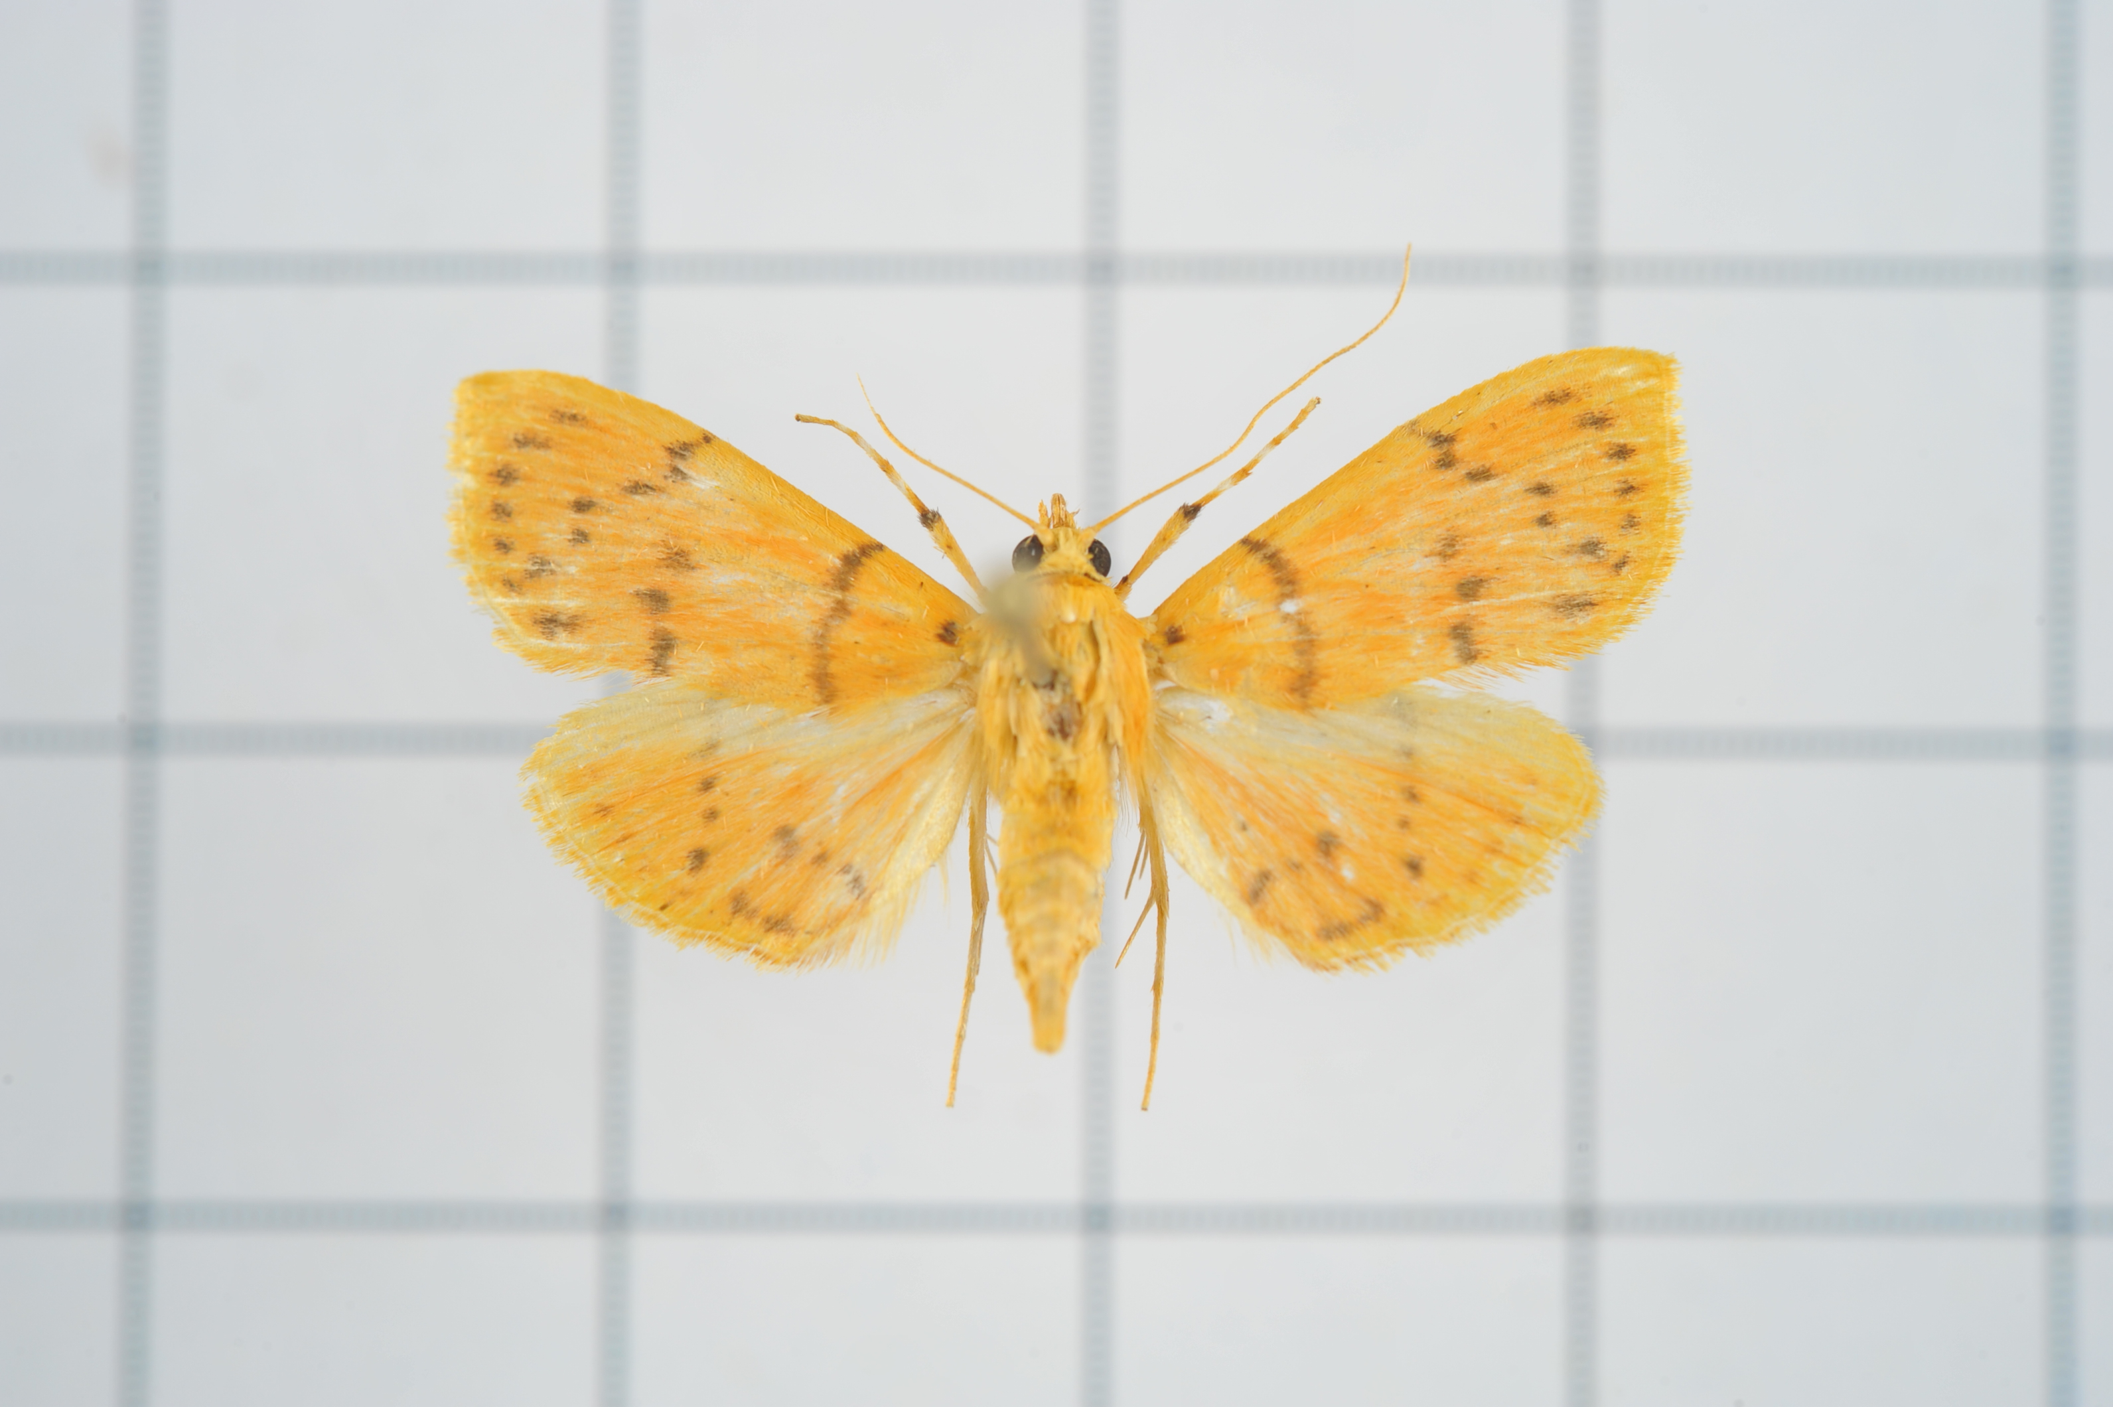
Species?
Eusabena miltochristalis
